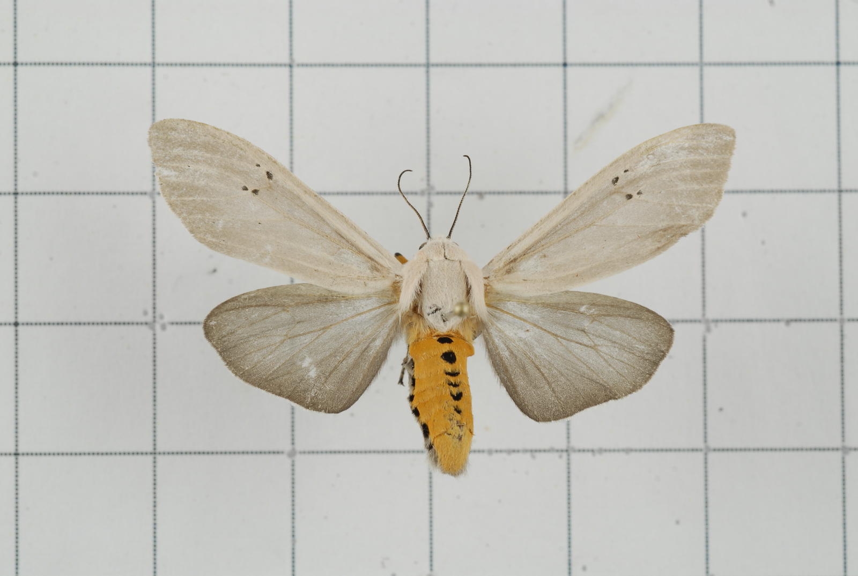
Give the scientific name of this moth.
Creatonotos transiens koni
